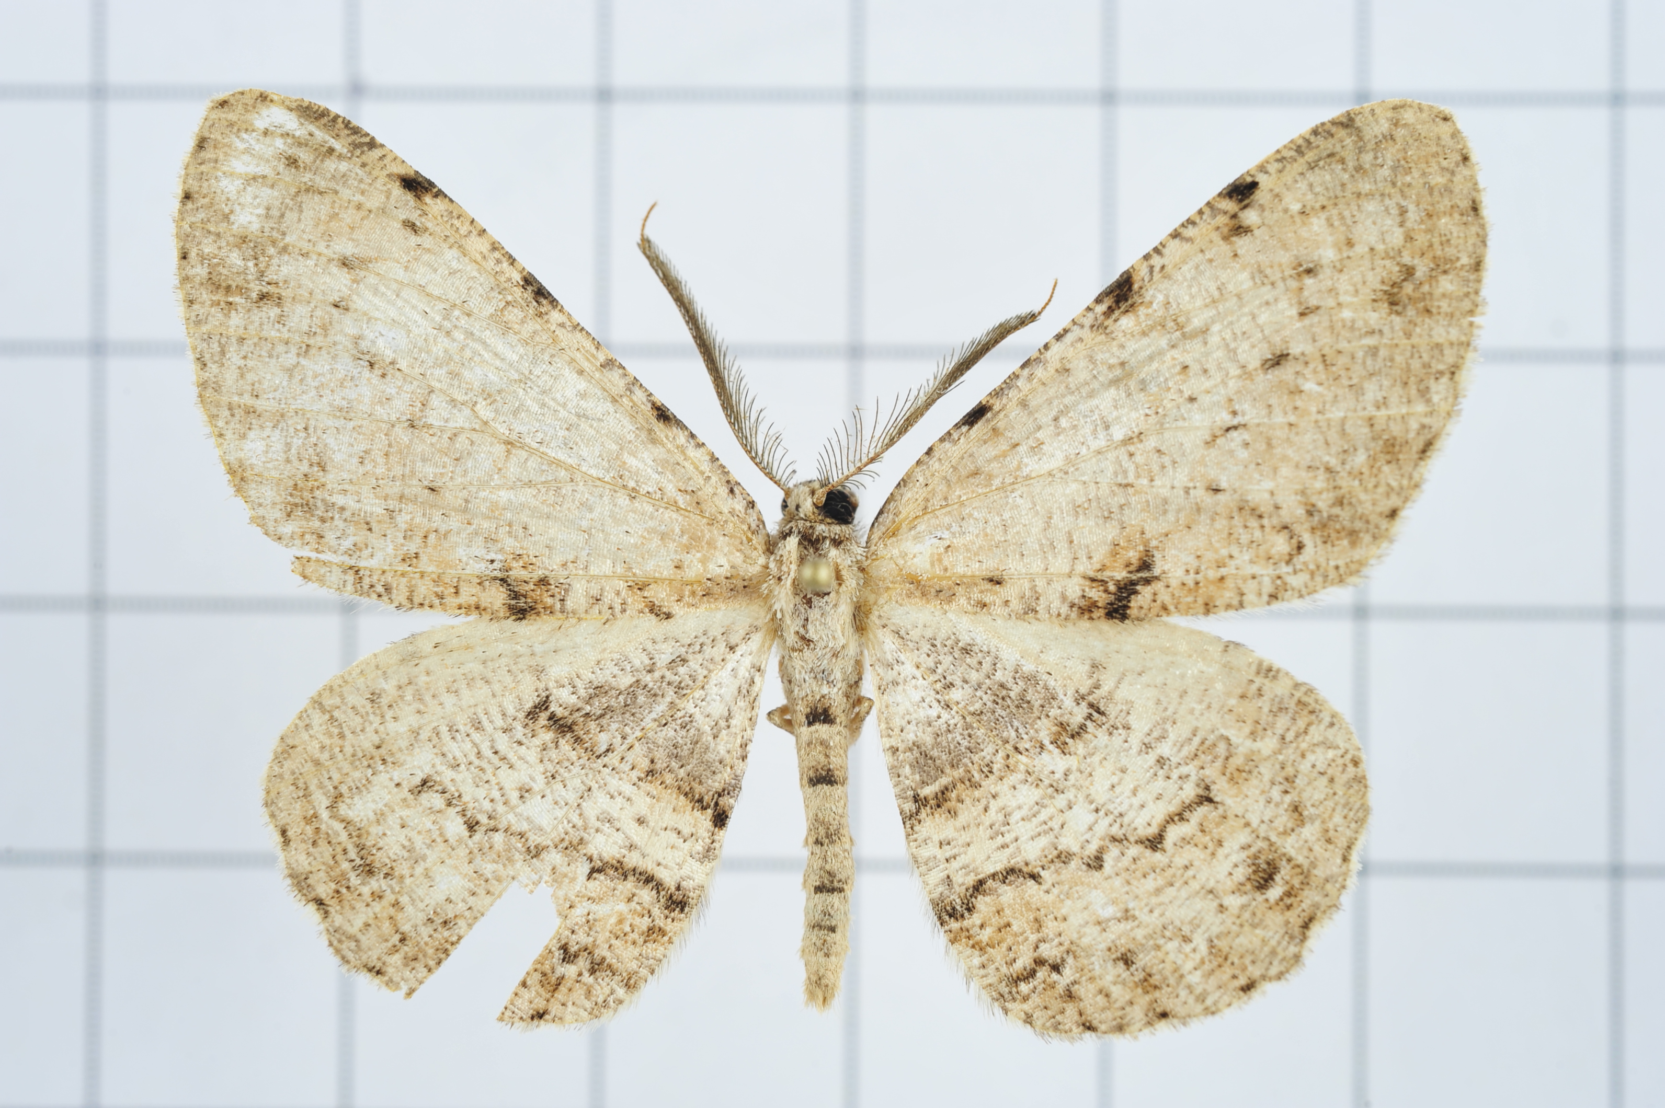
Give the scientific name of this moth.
Hypomecis nudicosta
